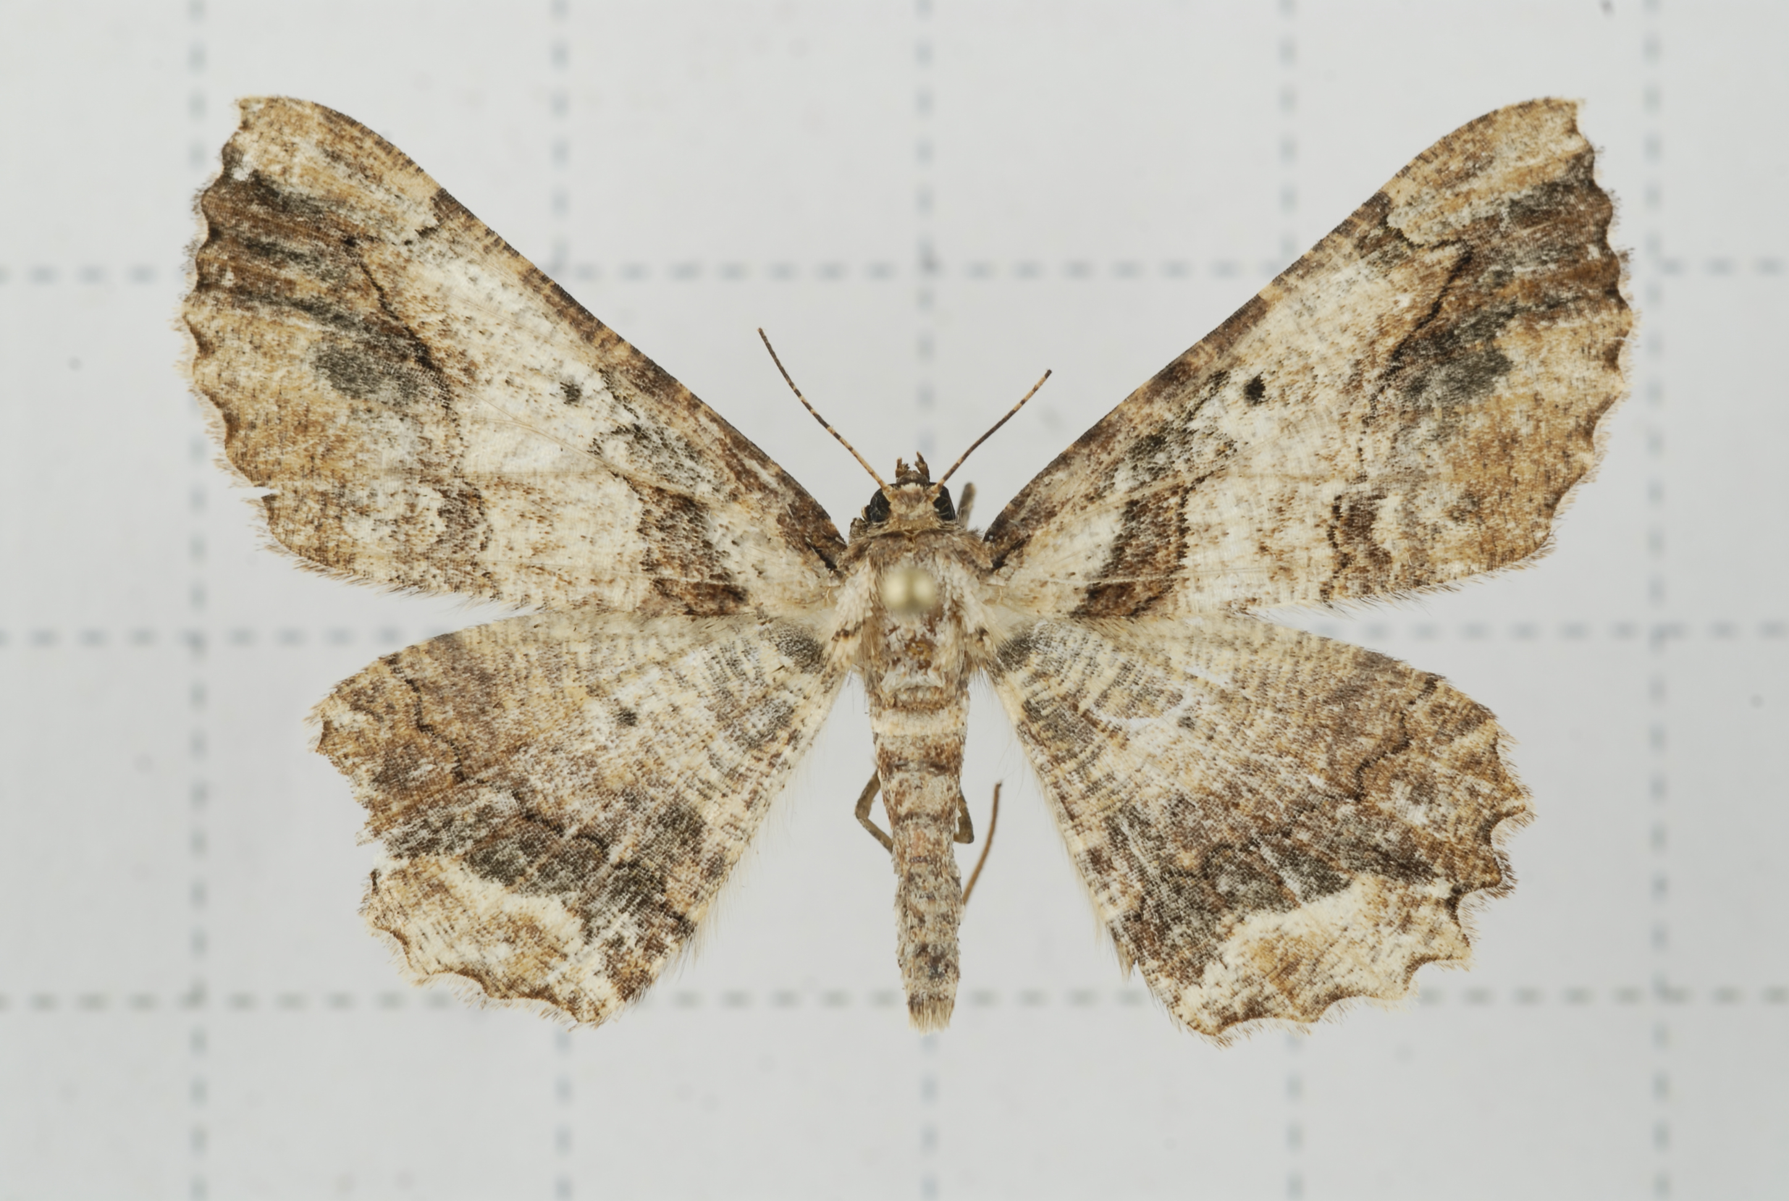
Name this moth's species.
Menophra anaplagiata
